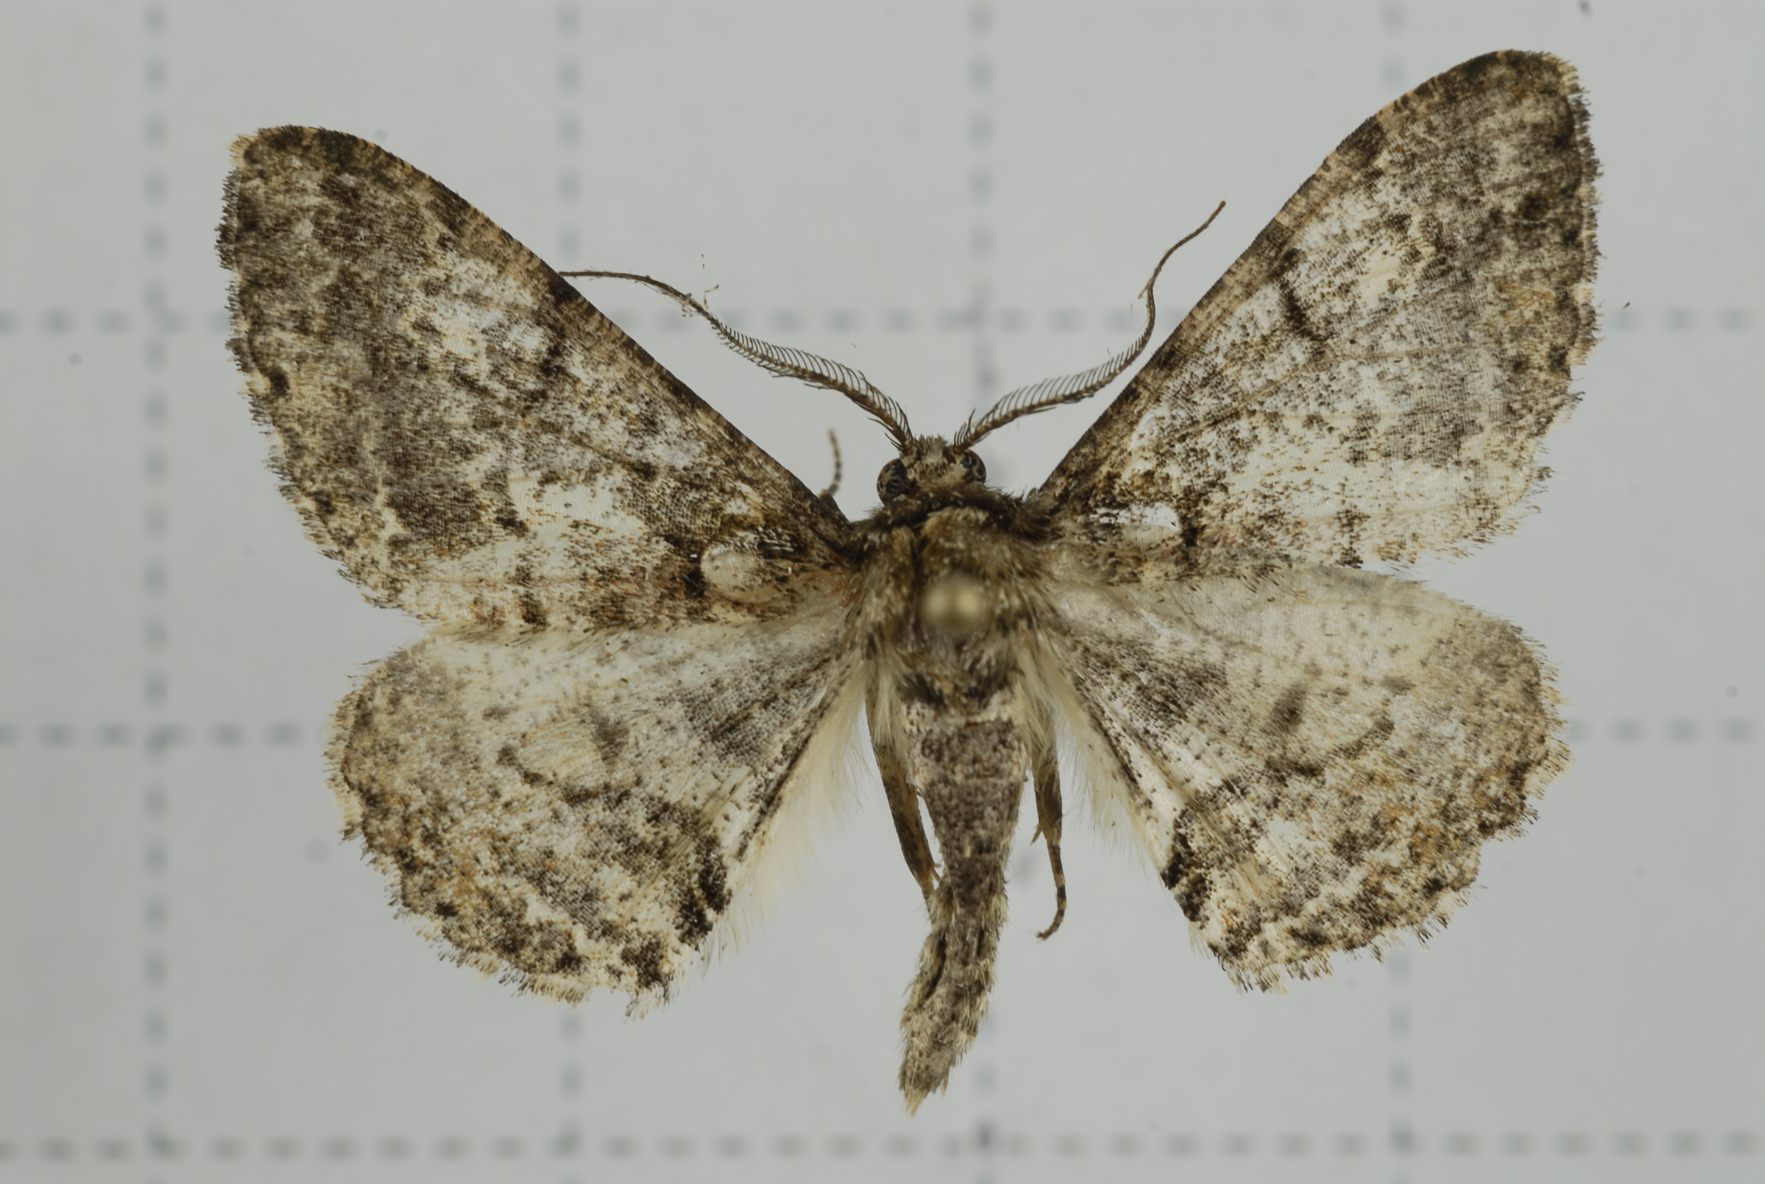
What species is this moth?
Alcis taiwanovariegata
